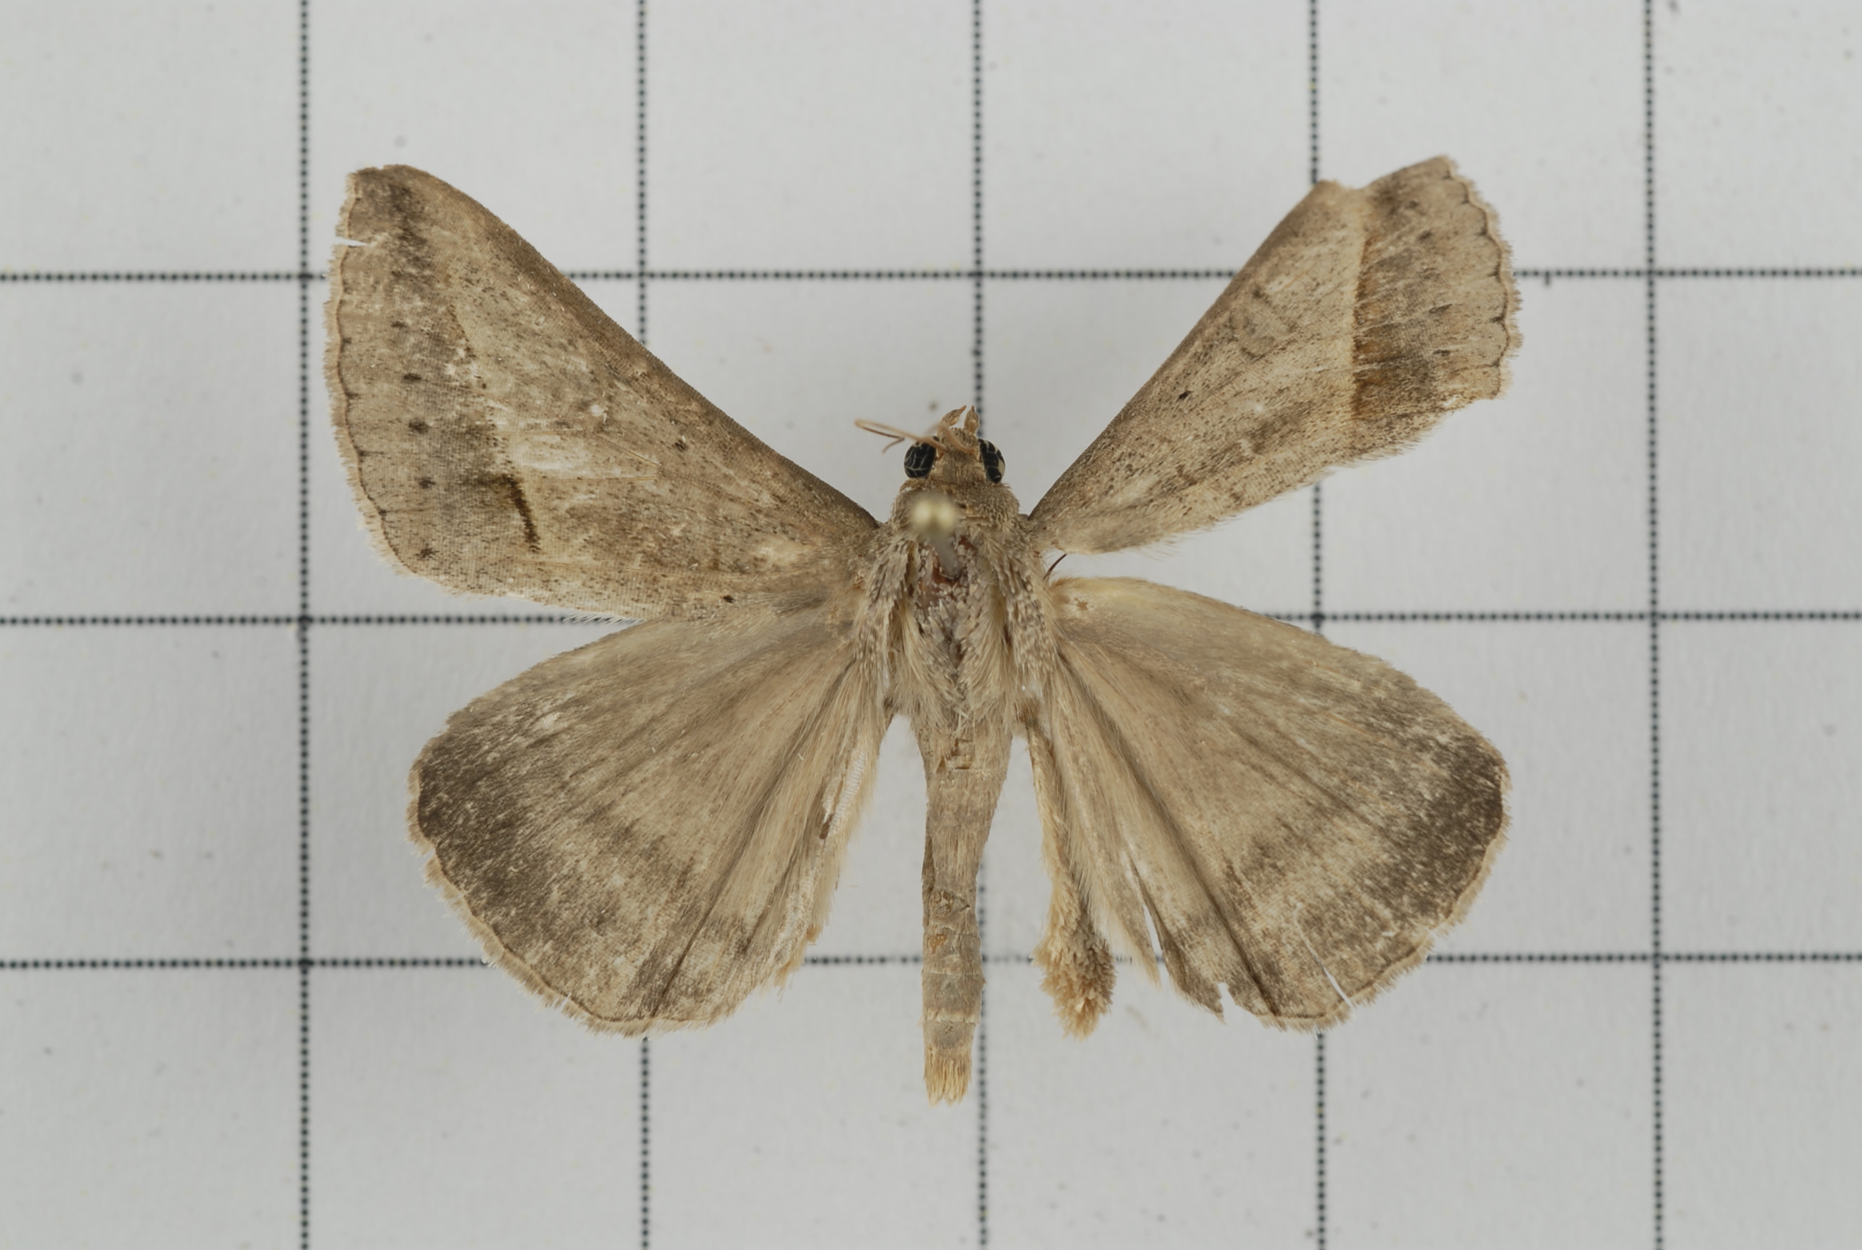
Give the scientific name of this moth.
Mocis frugalis
